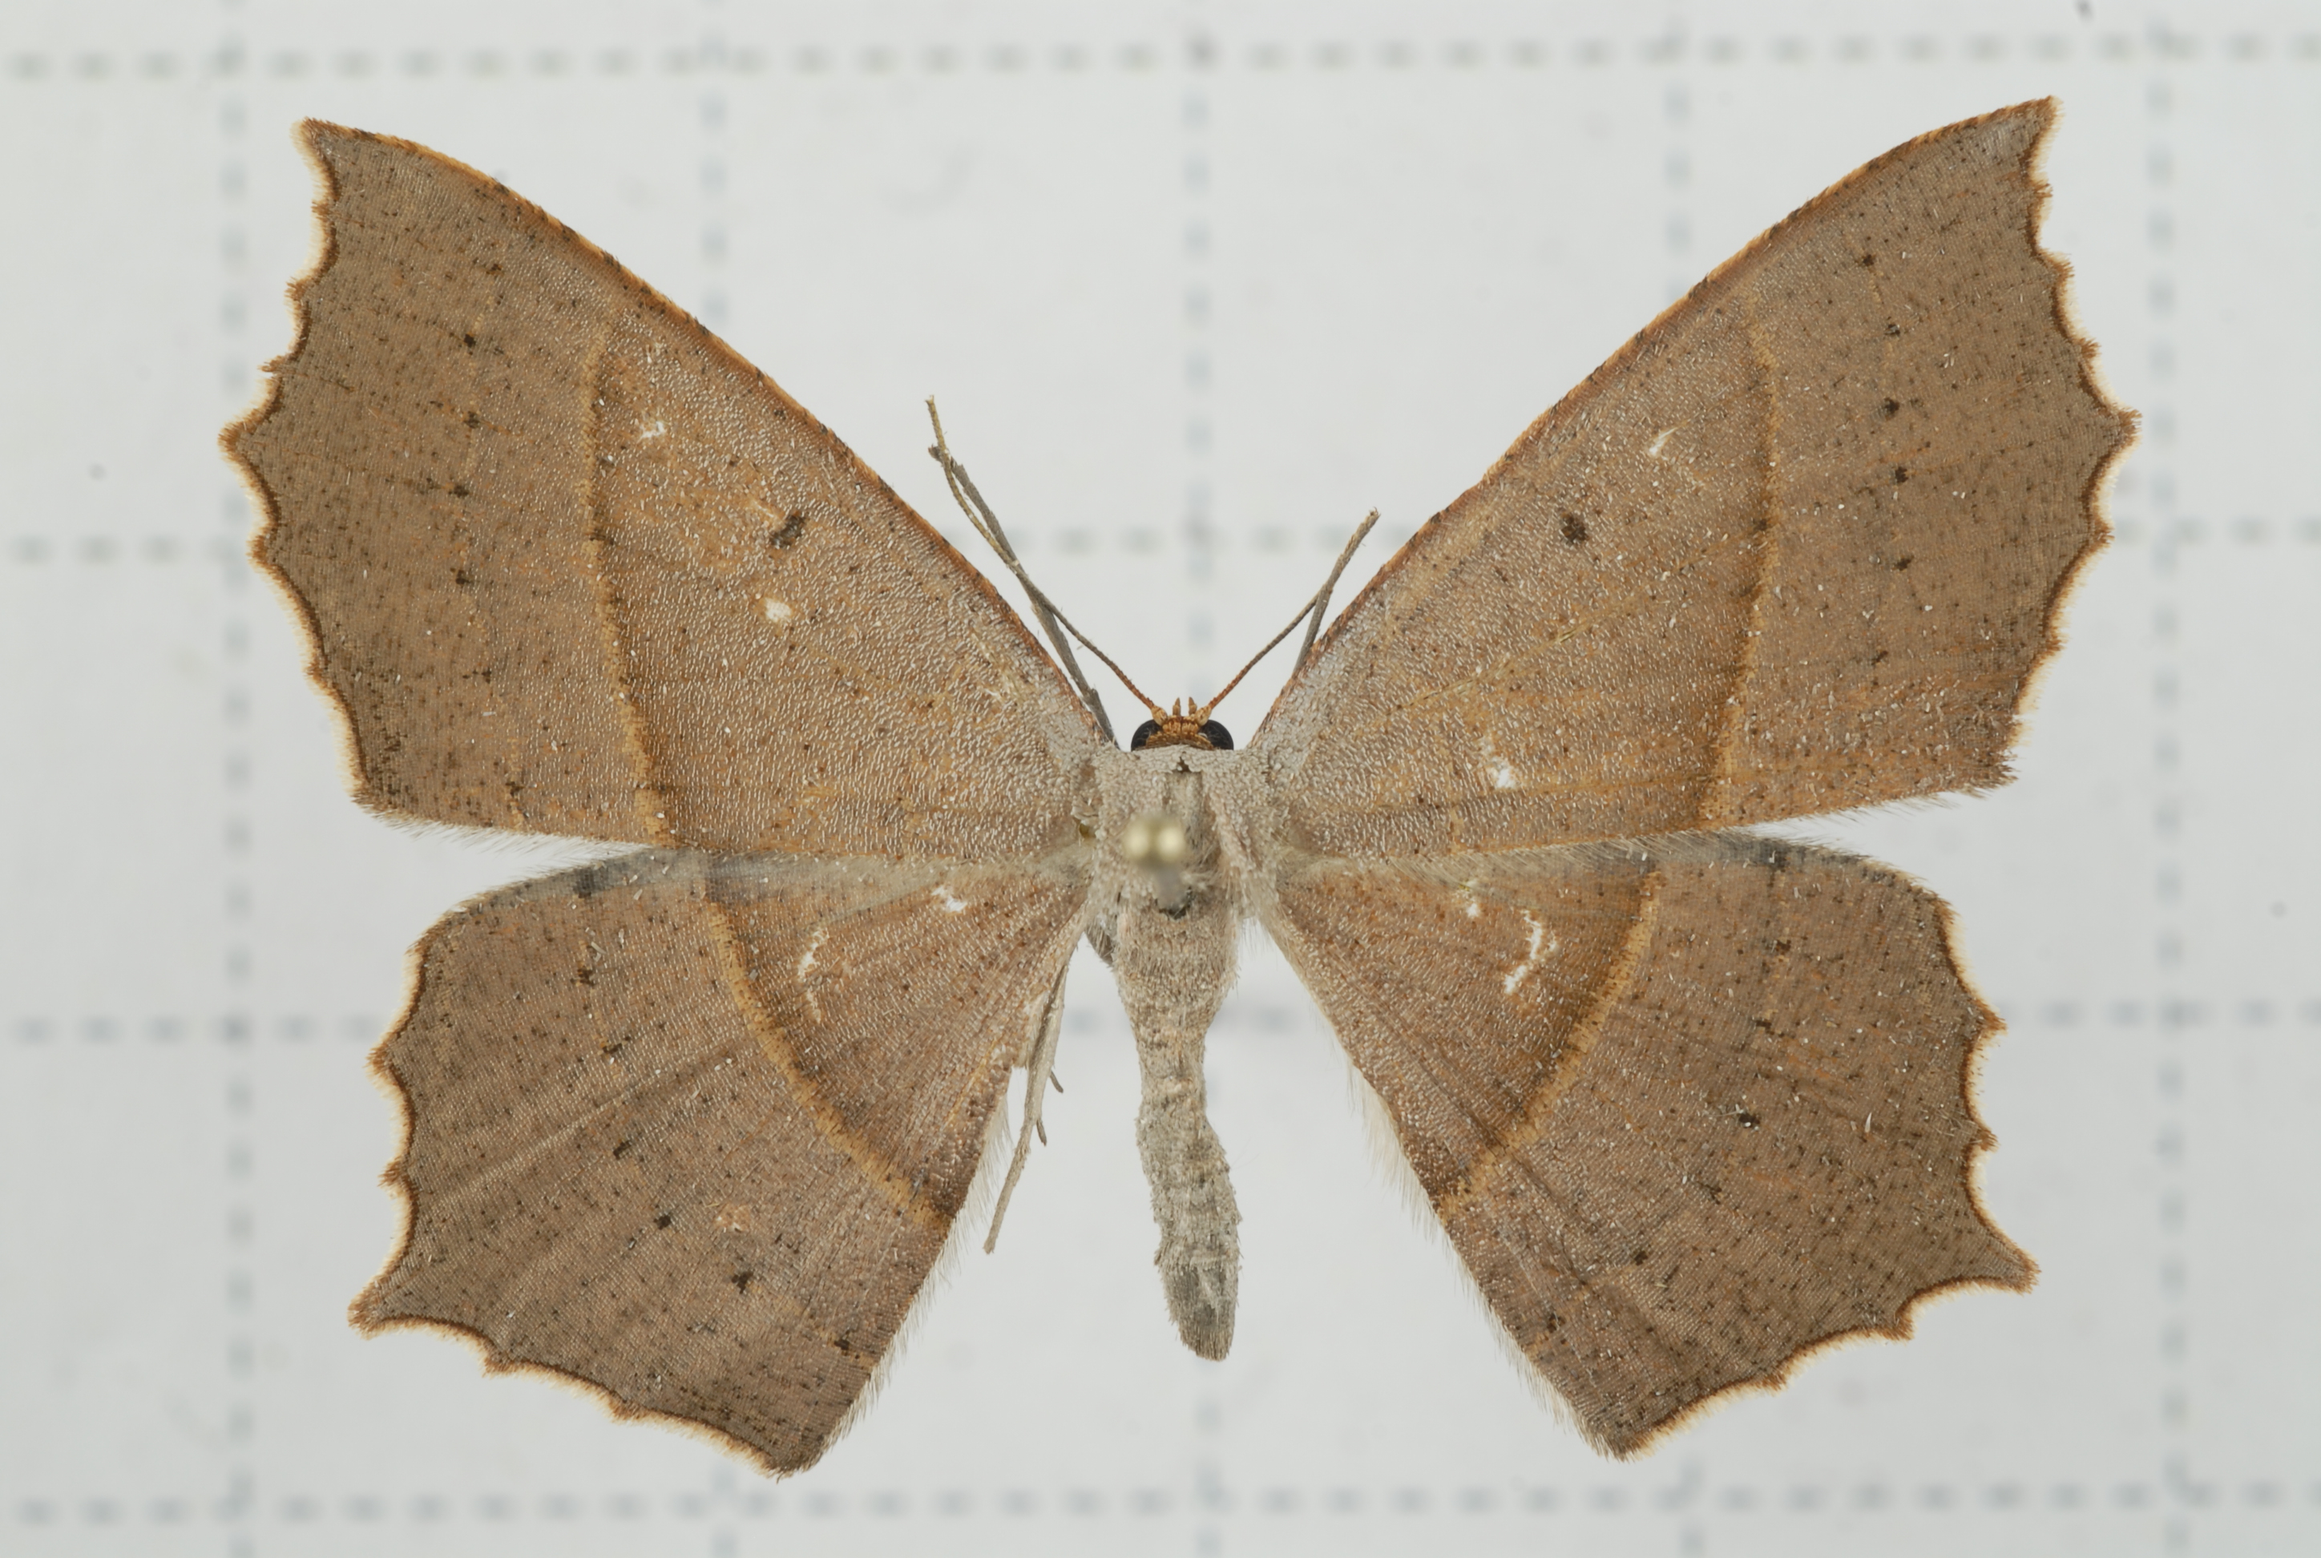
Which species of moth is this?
Danala lilacina
